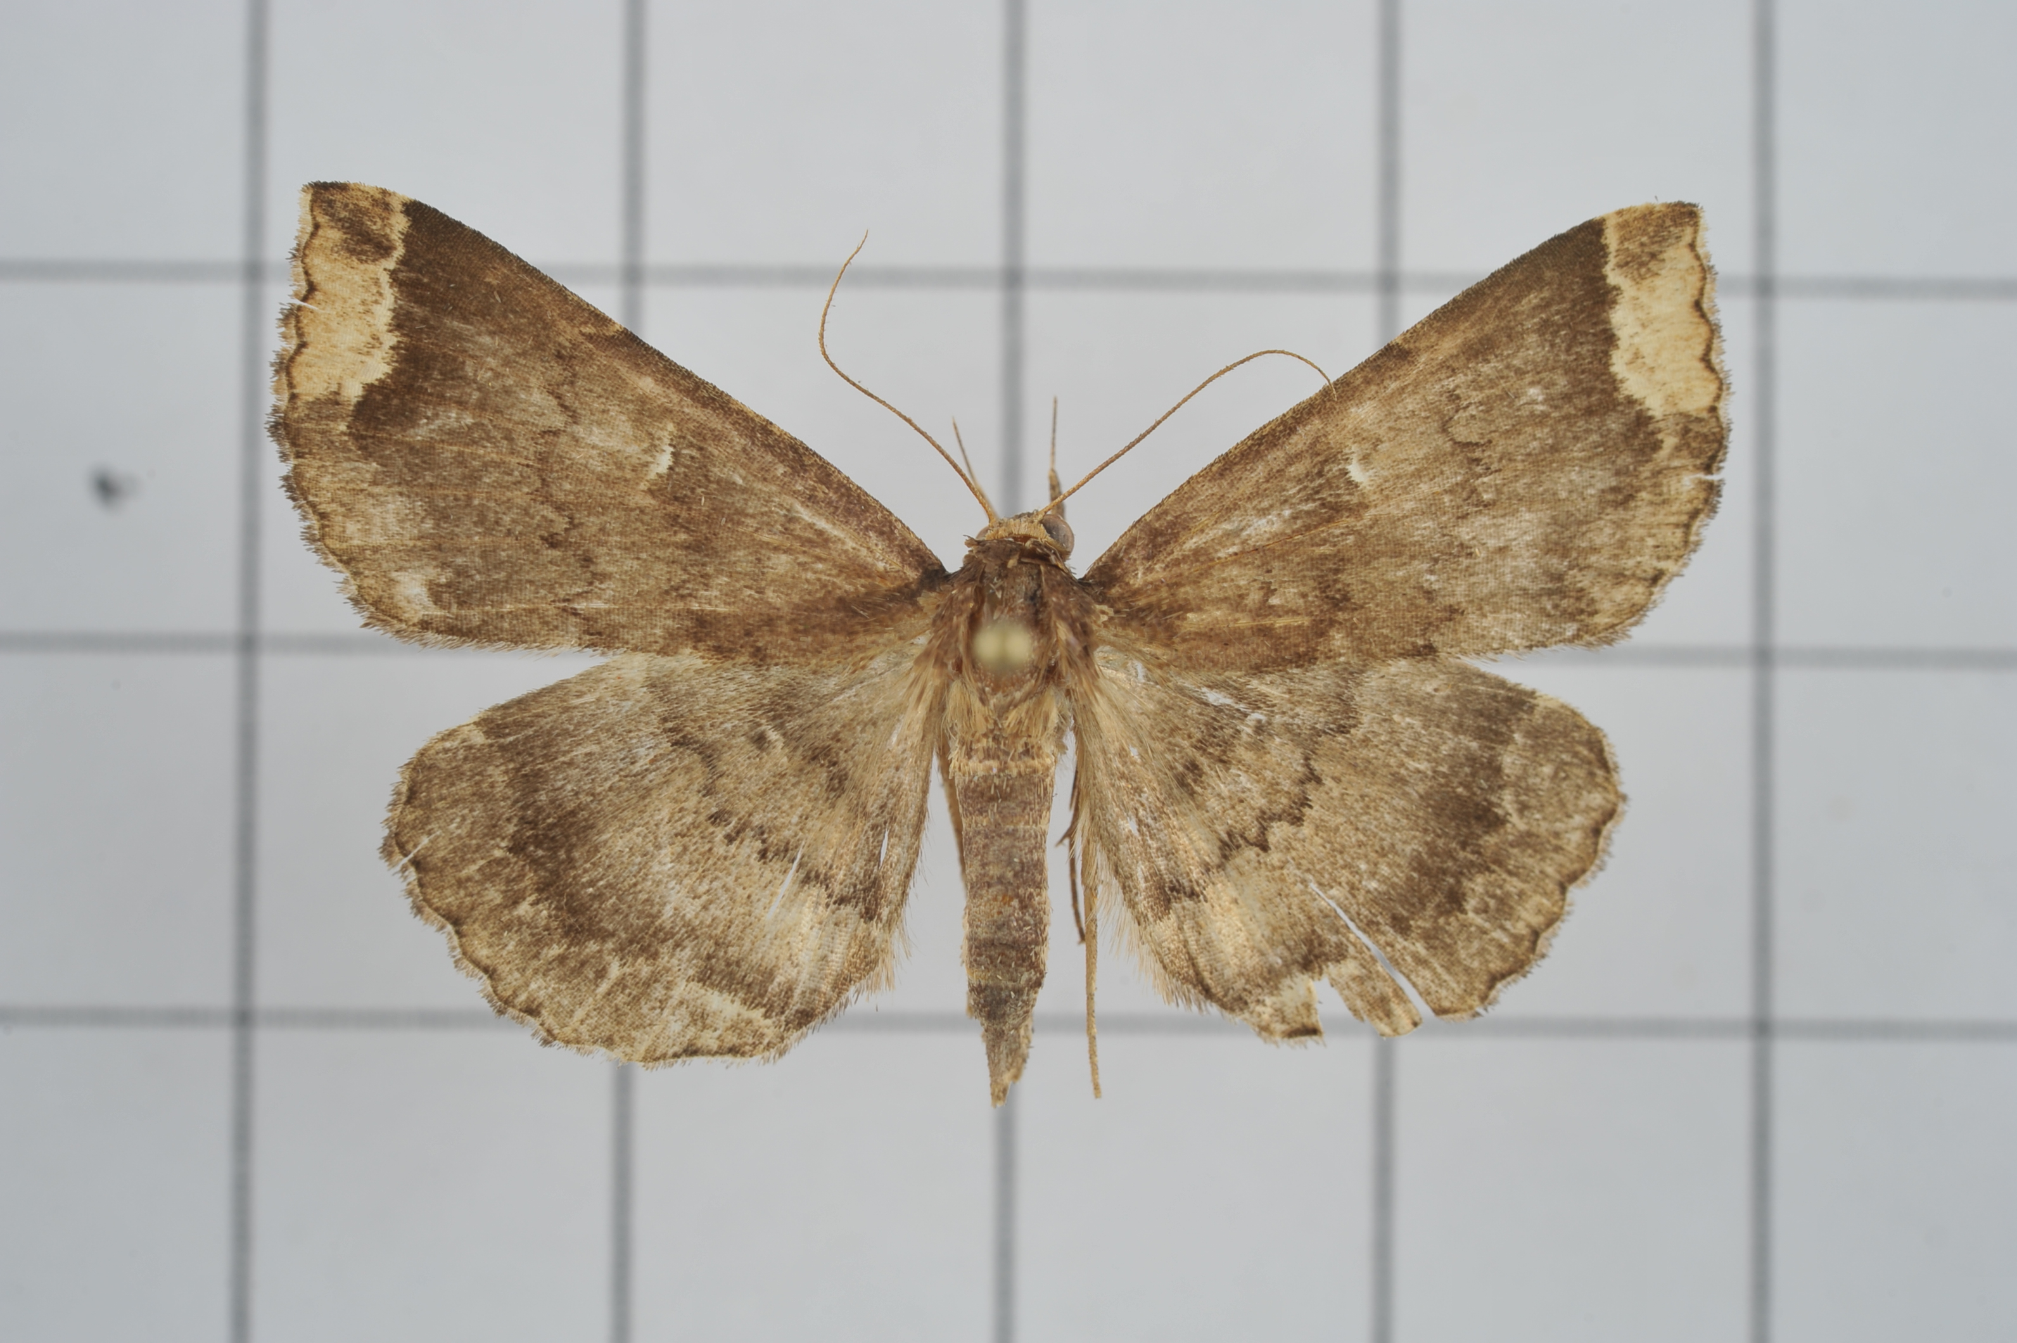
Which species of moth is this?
Adrapsa quadrilinealis
